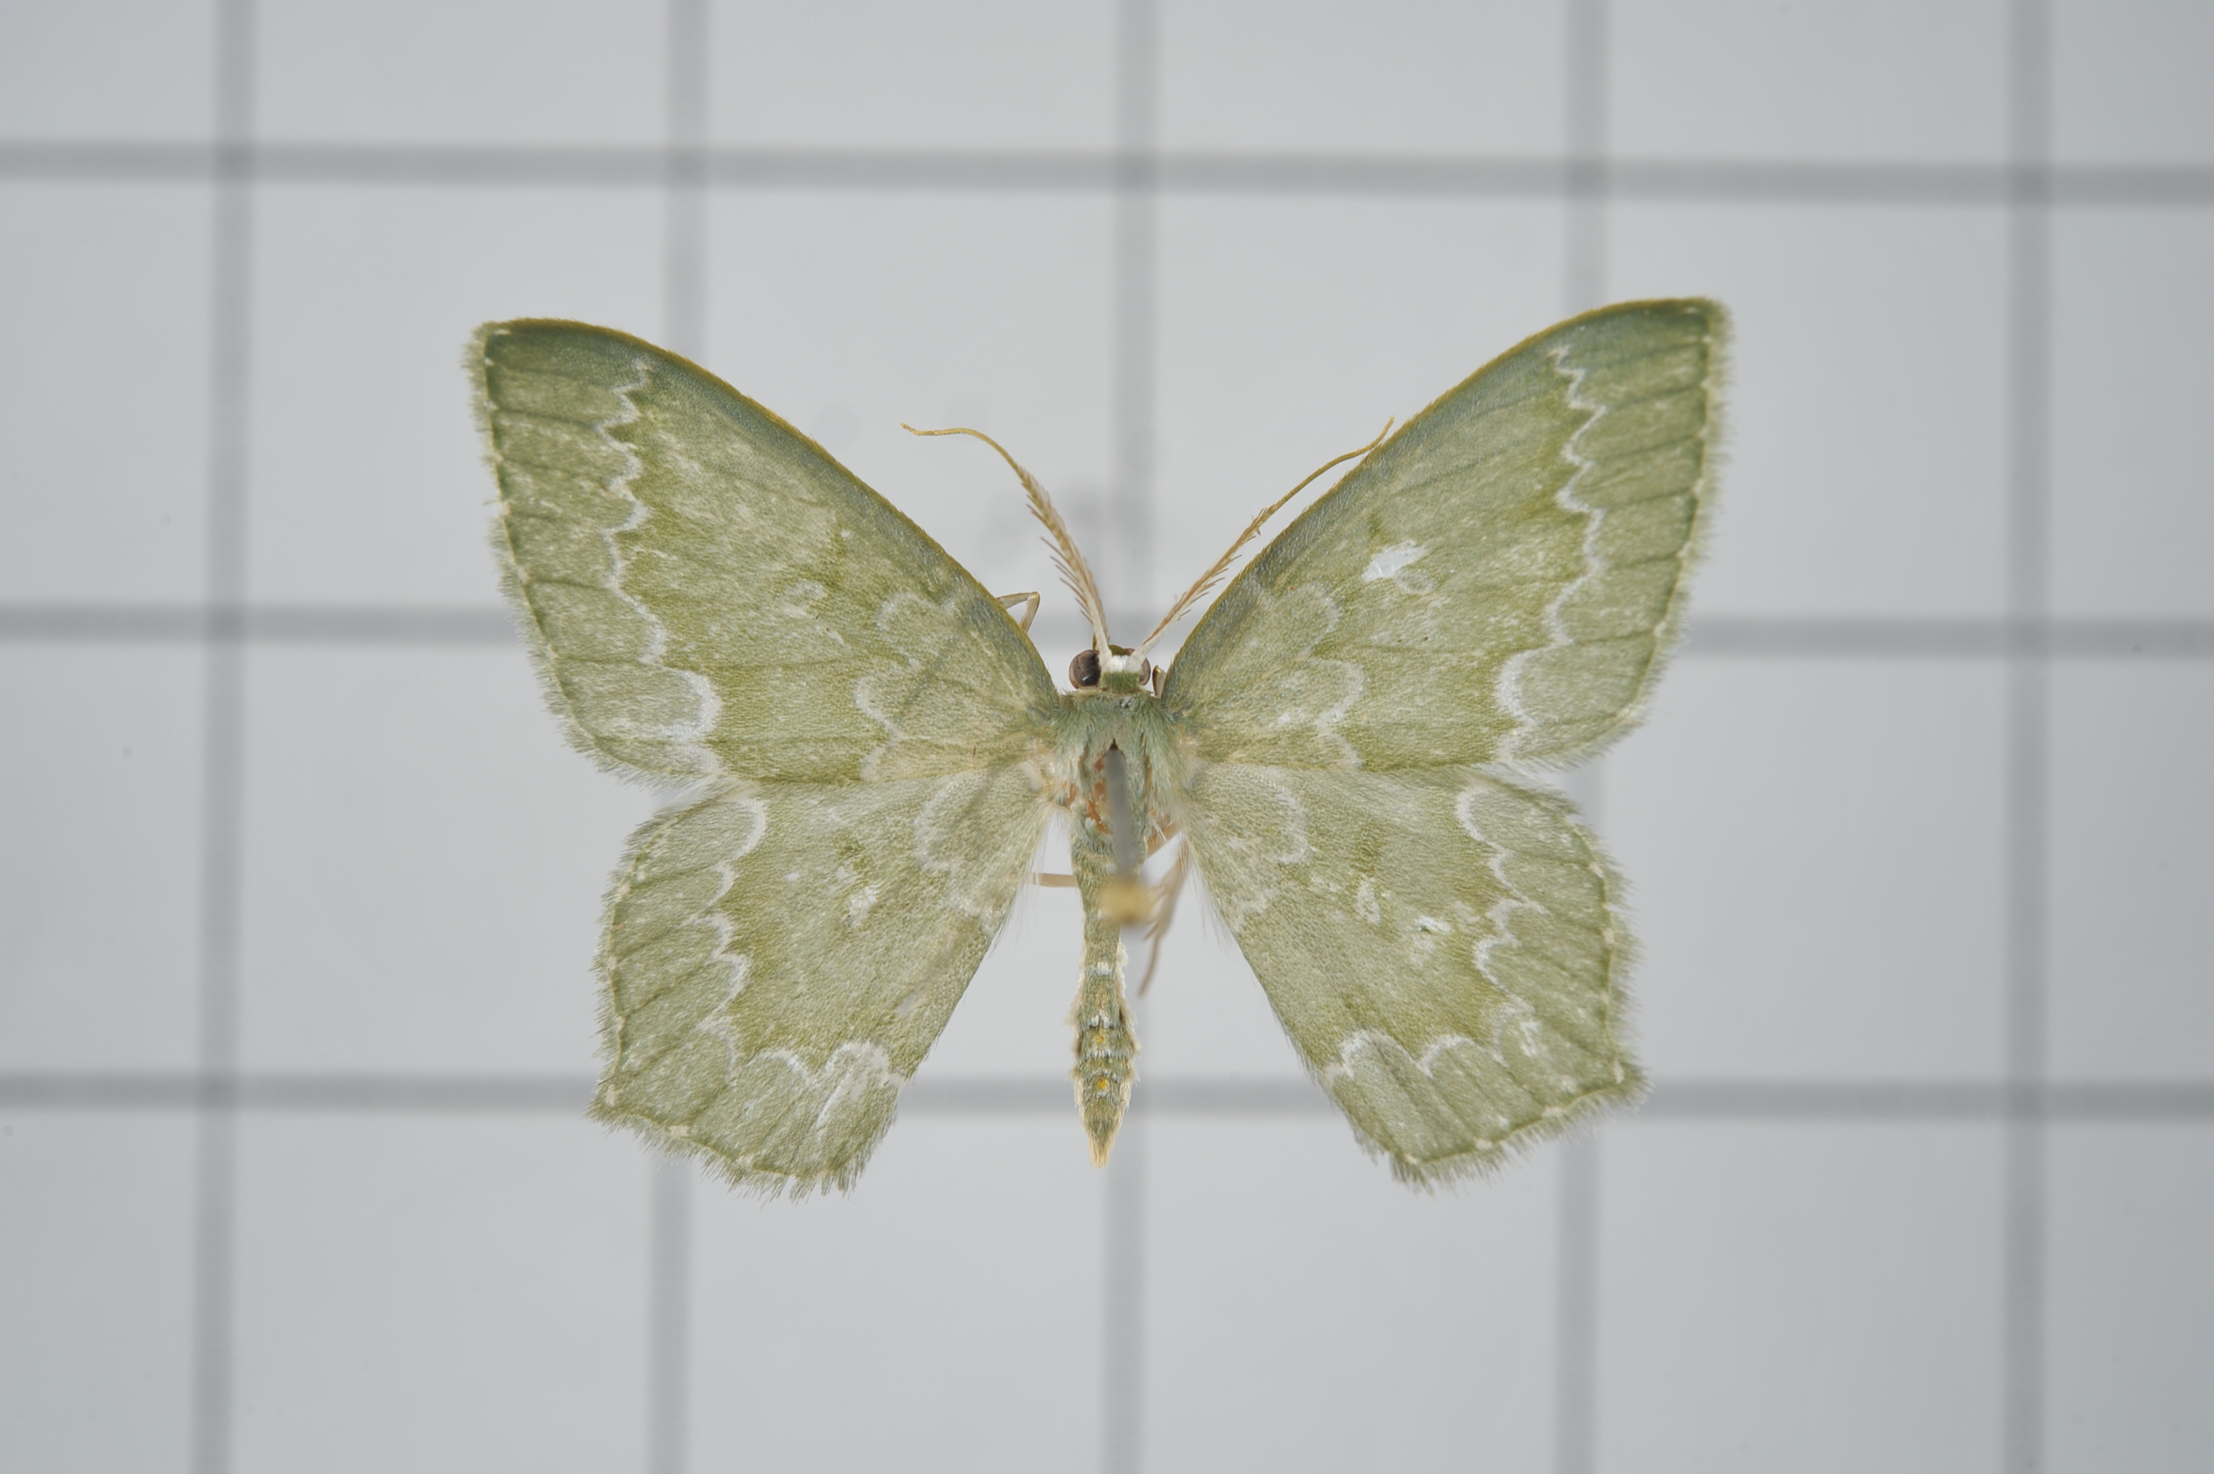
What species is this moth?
Jodis argentilineata
